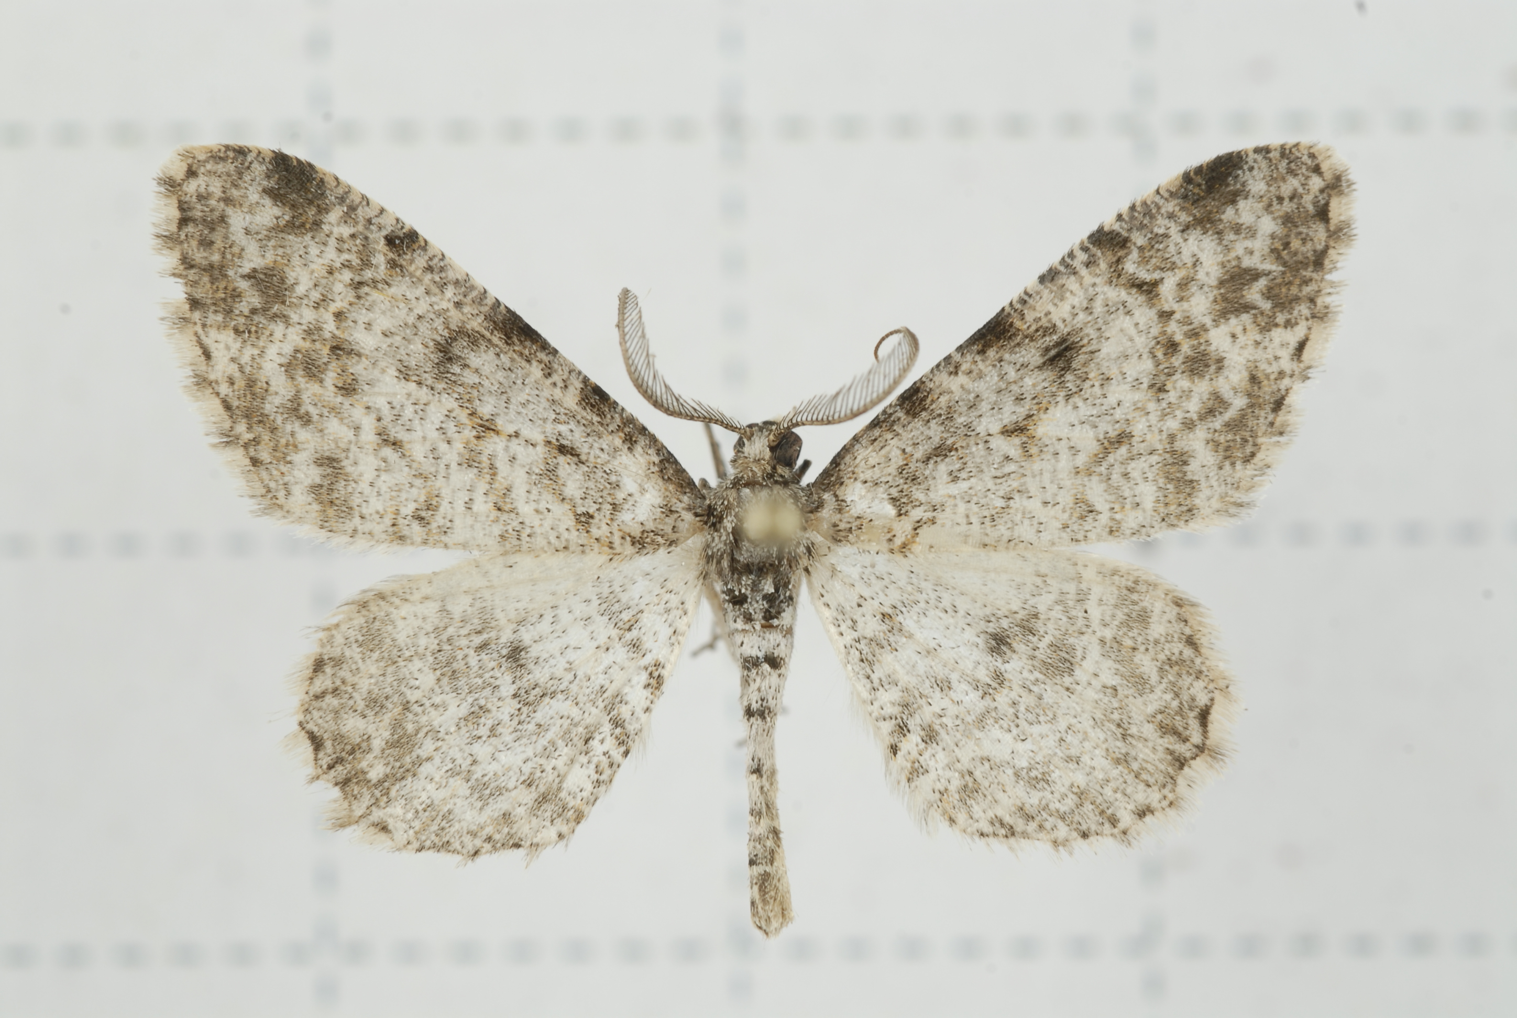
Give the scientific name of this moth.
Protoboarmia amabilis
